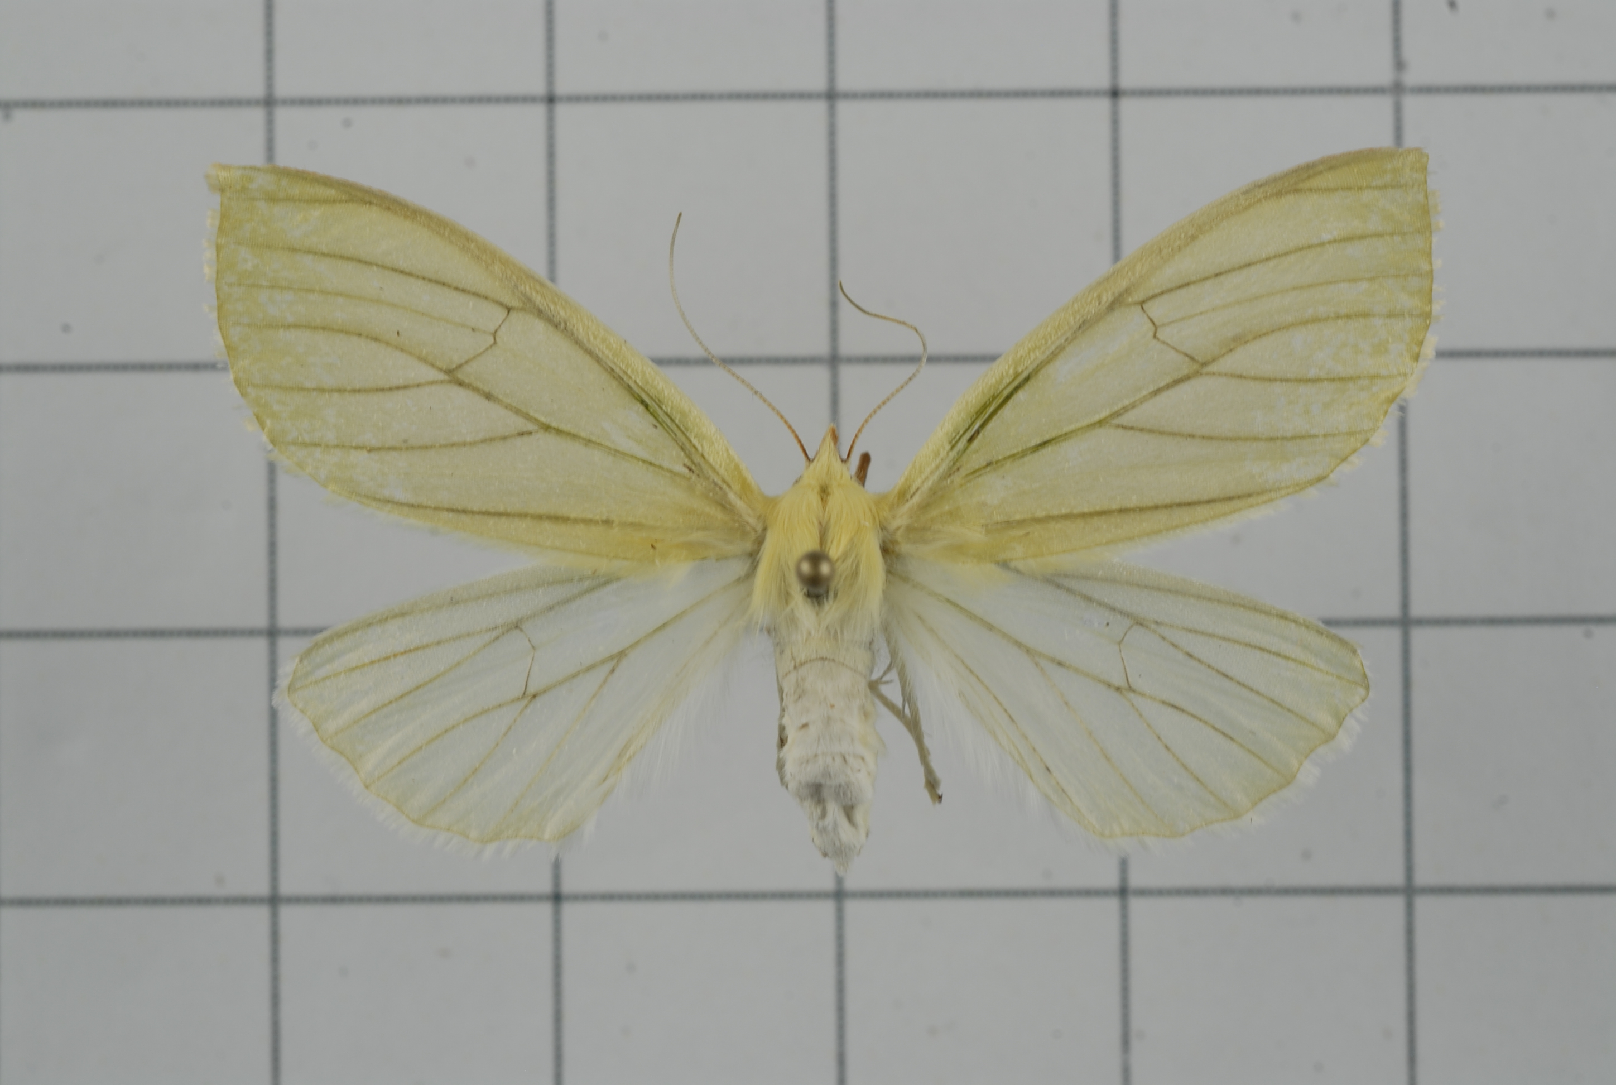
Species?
Doratoptera lutea
